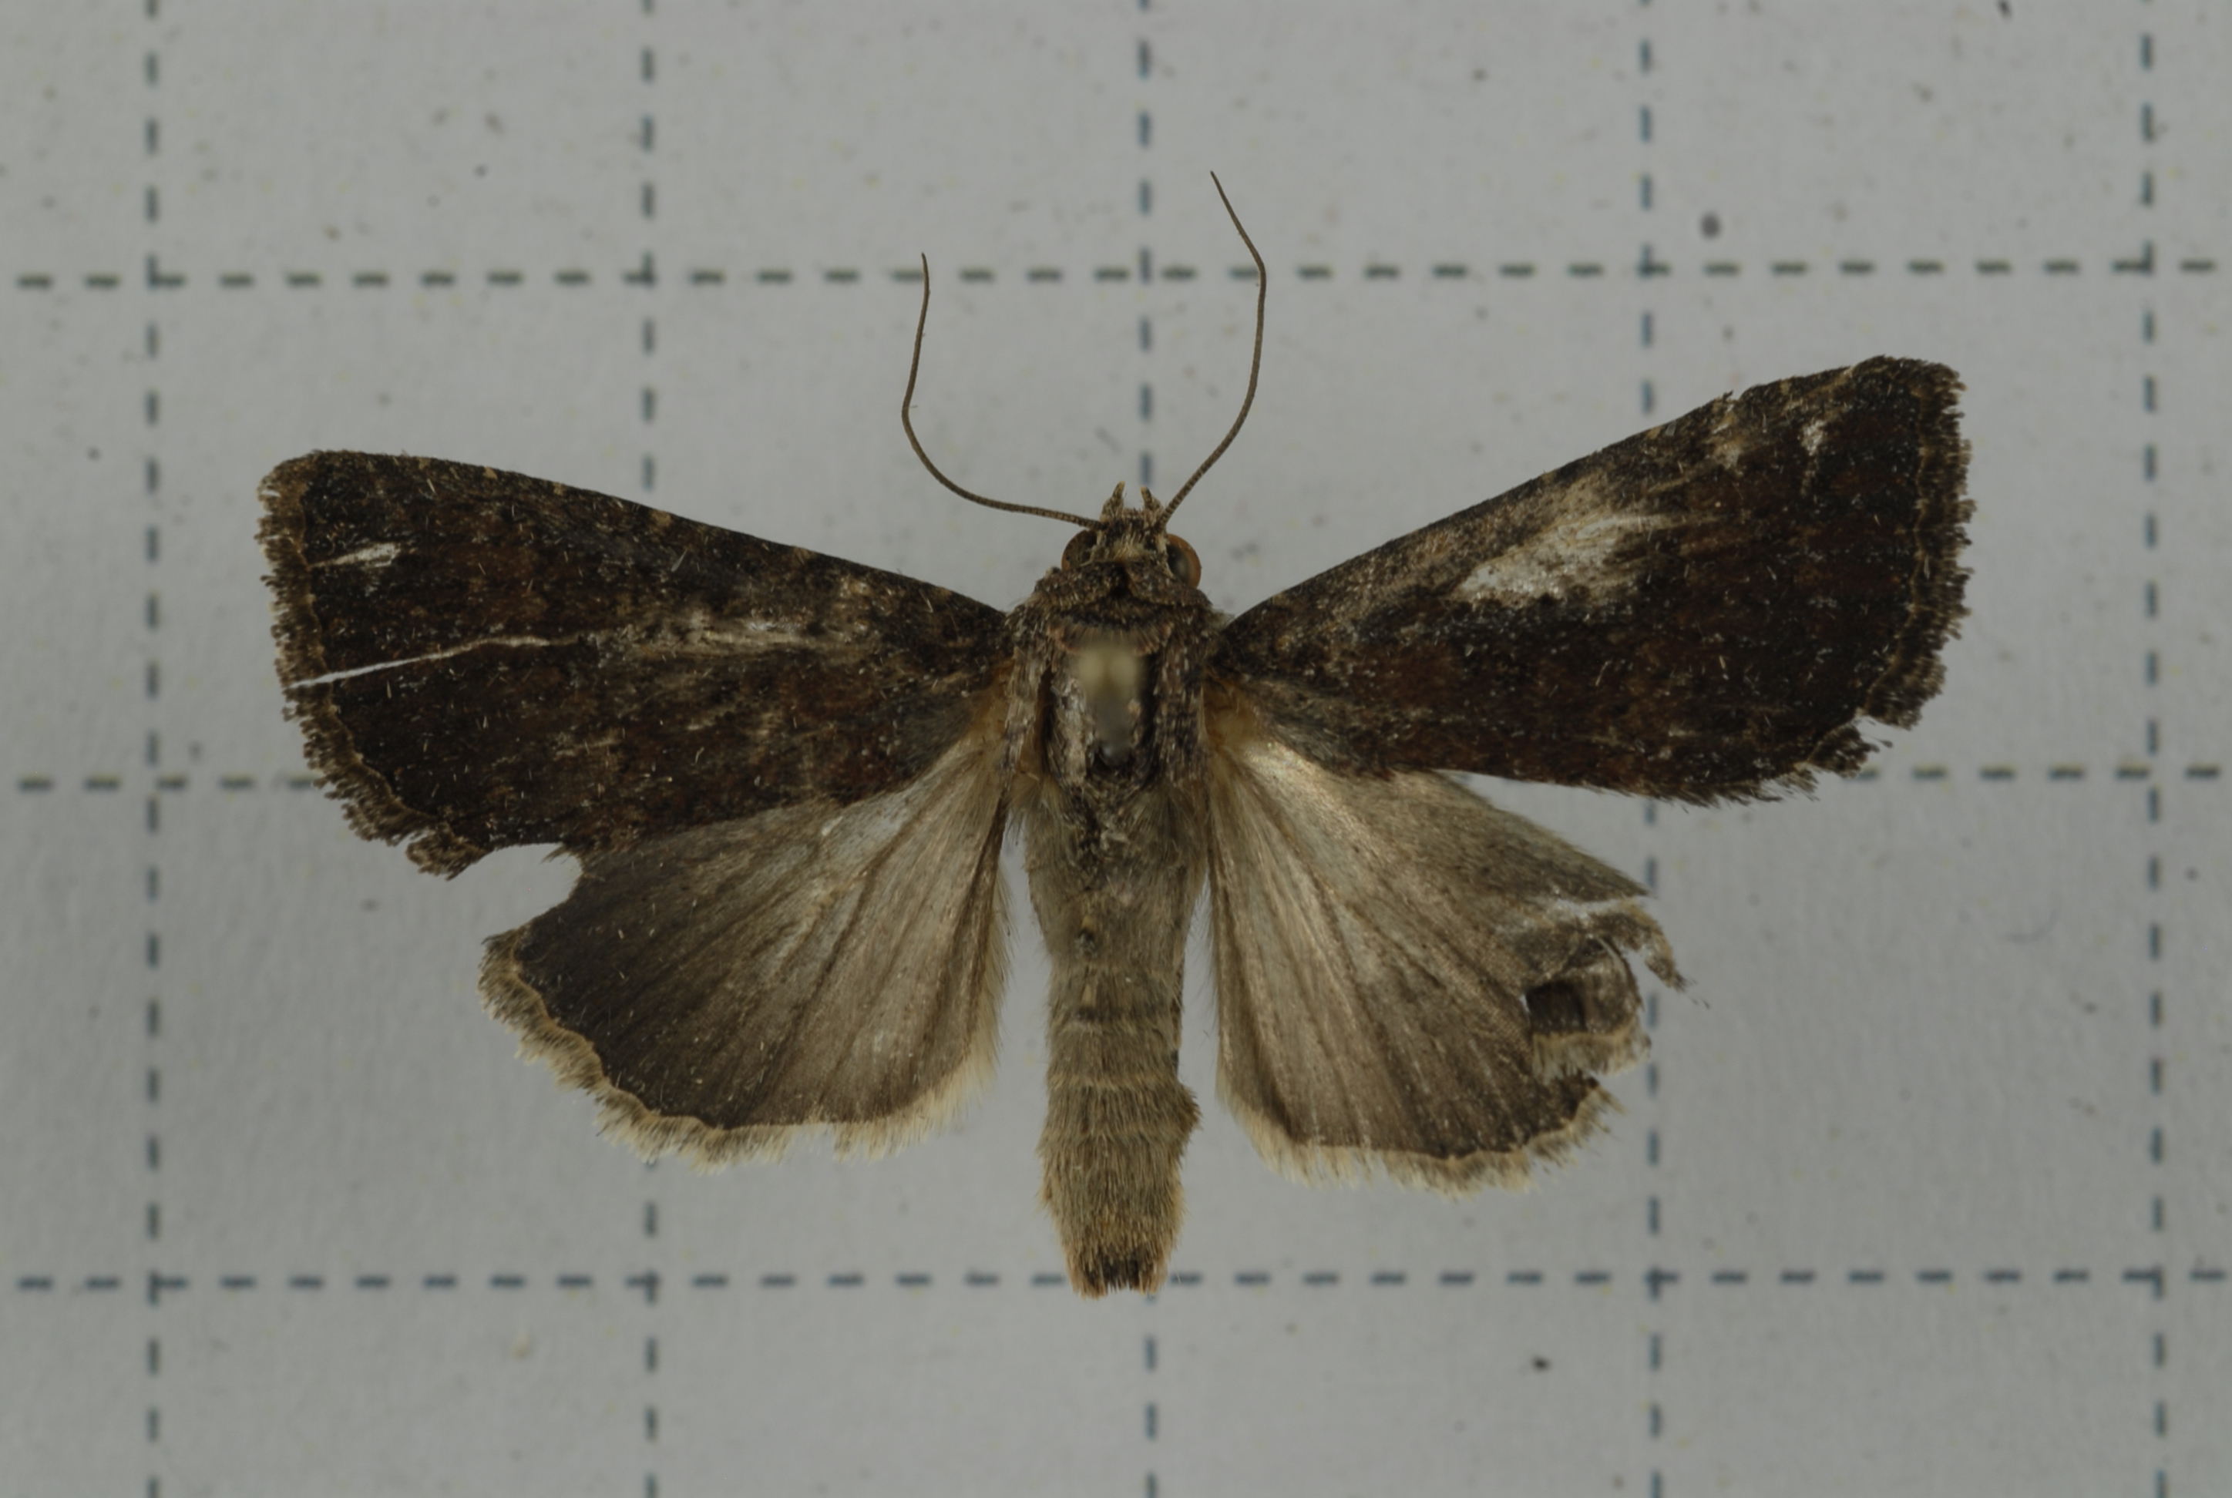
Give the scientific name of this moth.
Condica illecta
